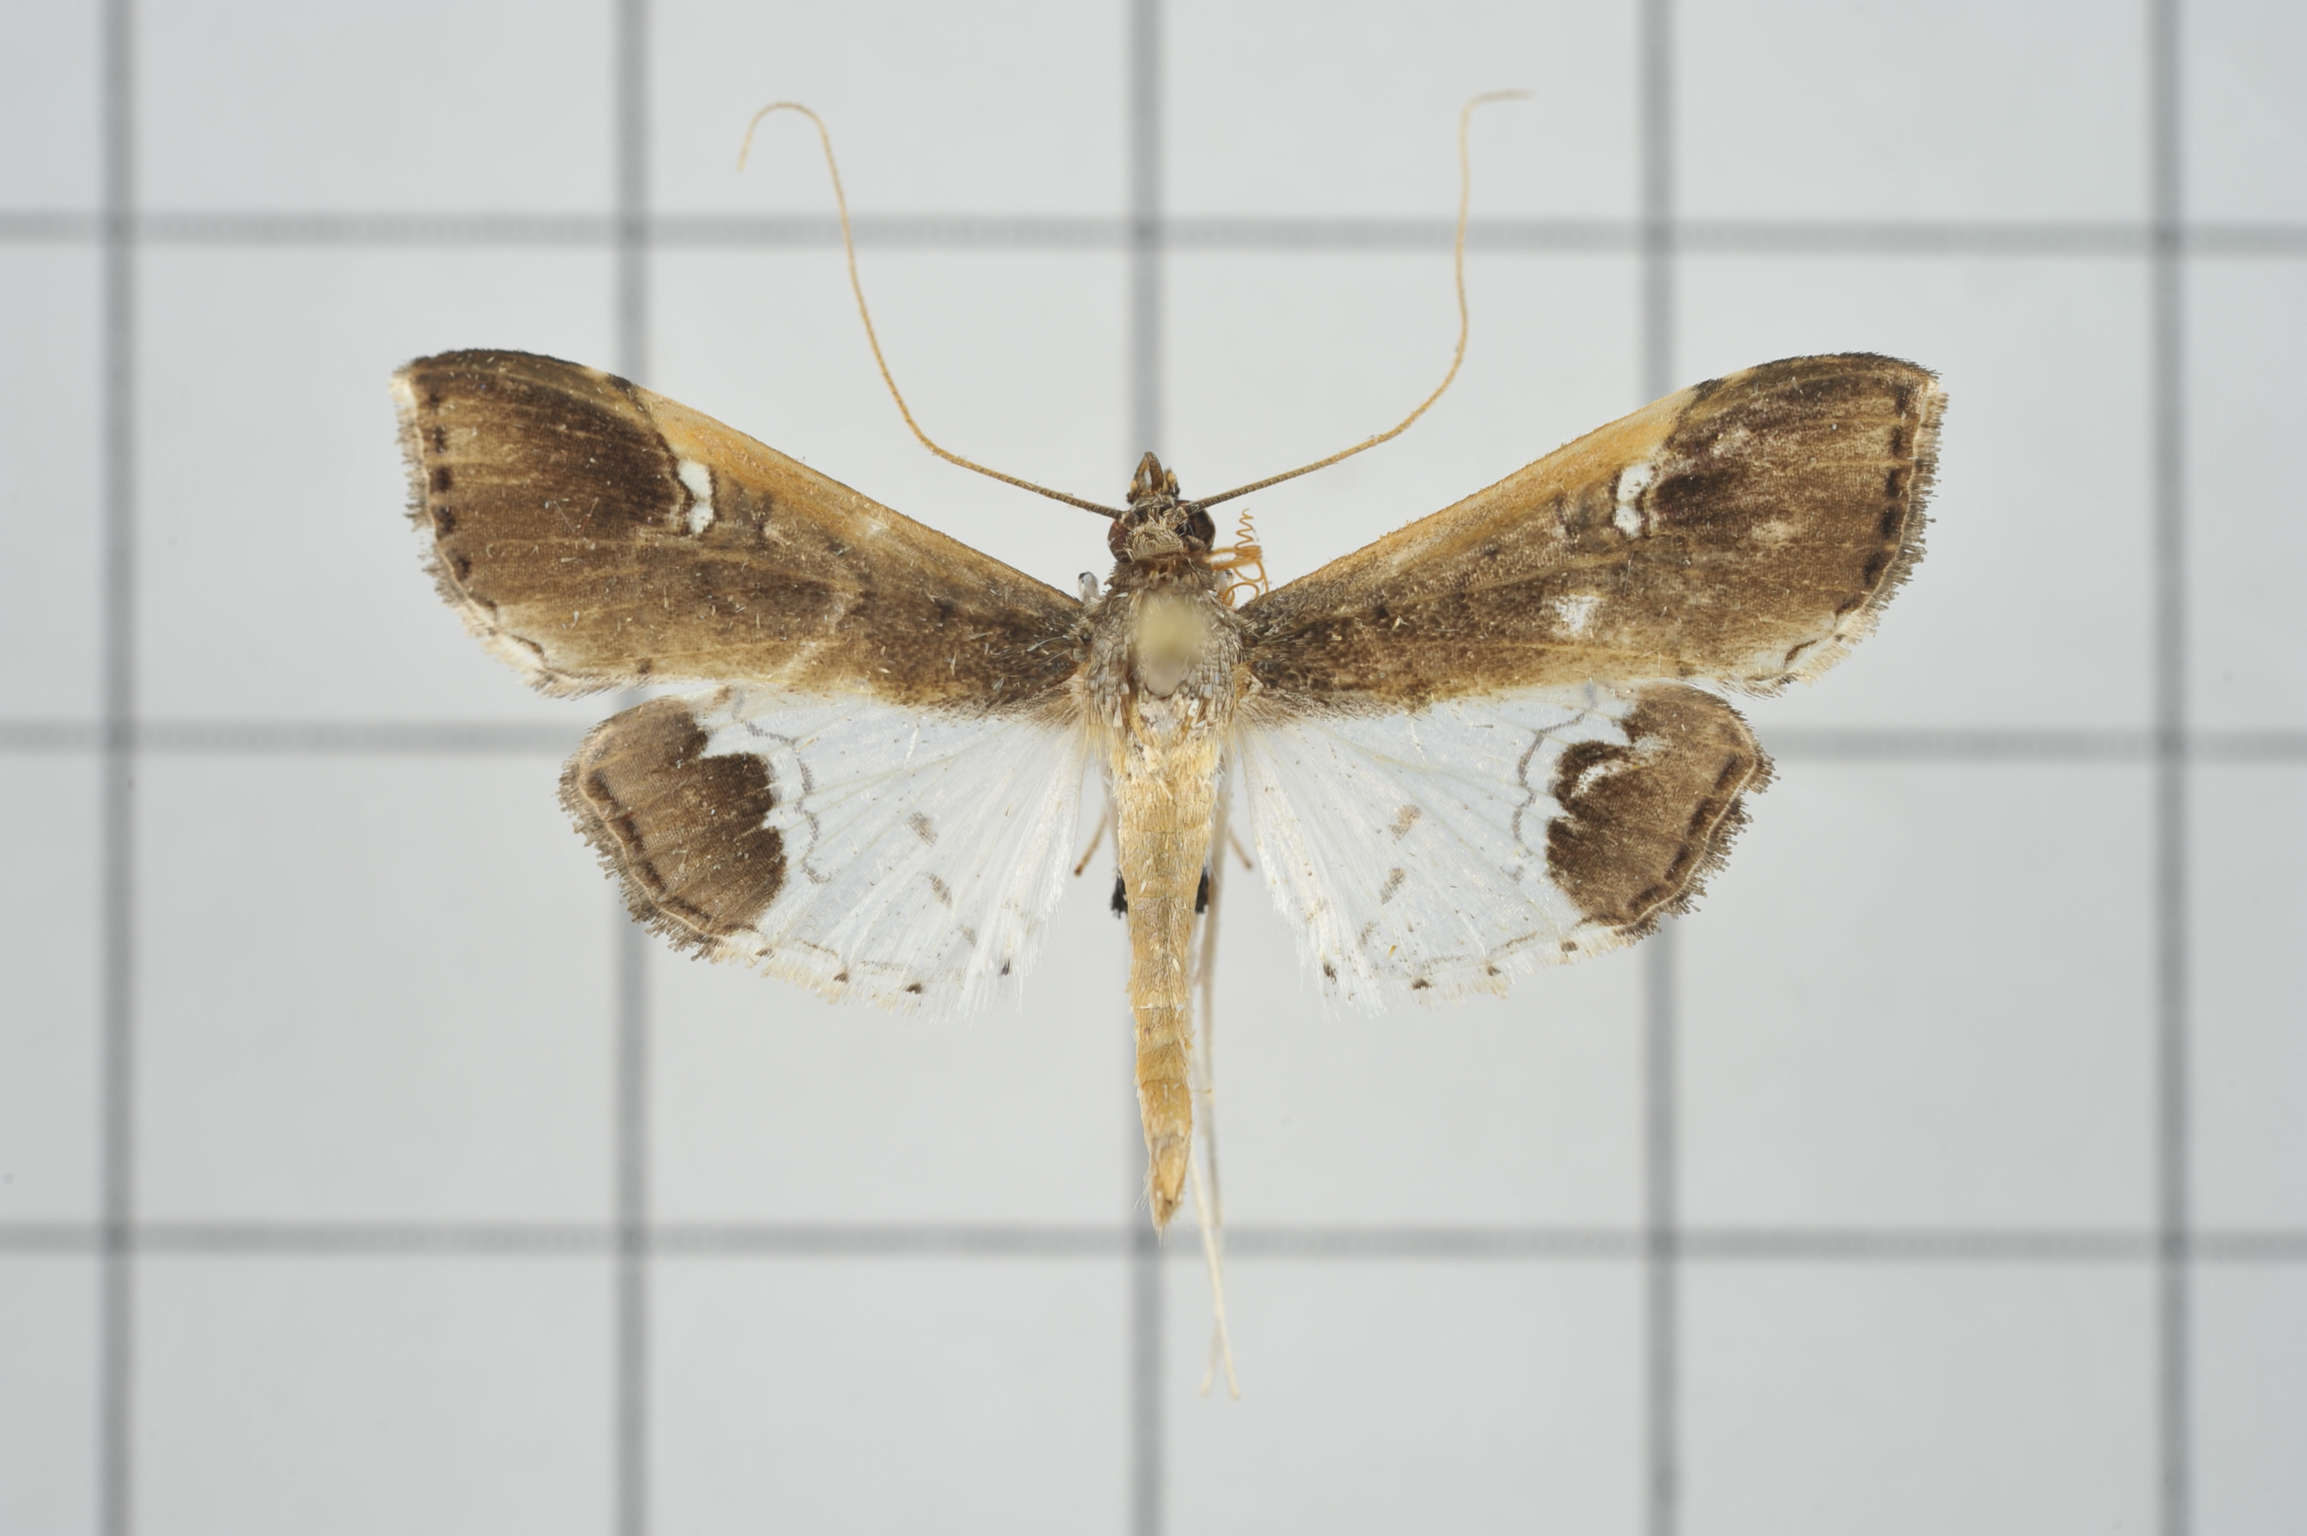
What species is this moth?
Maruca amboinalis
